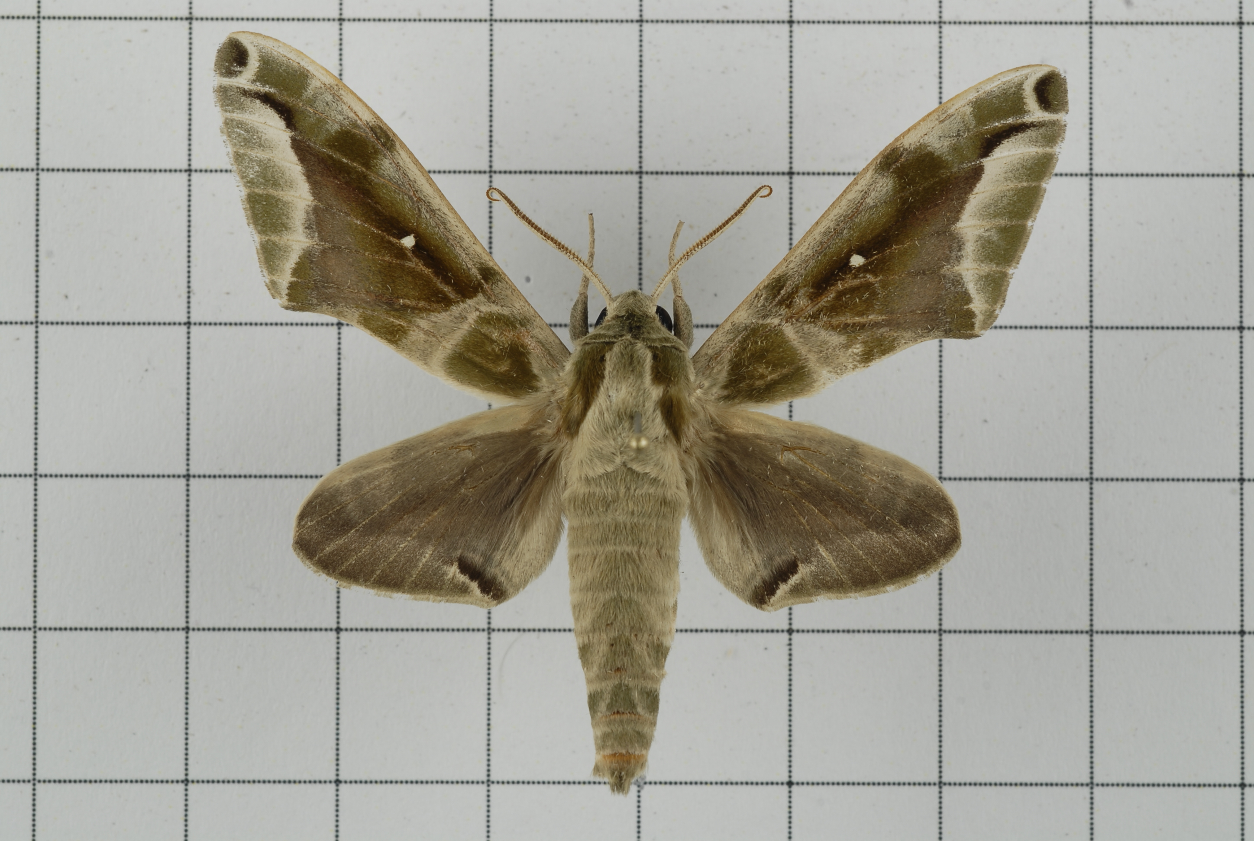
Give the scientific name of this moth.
Parum colligata
